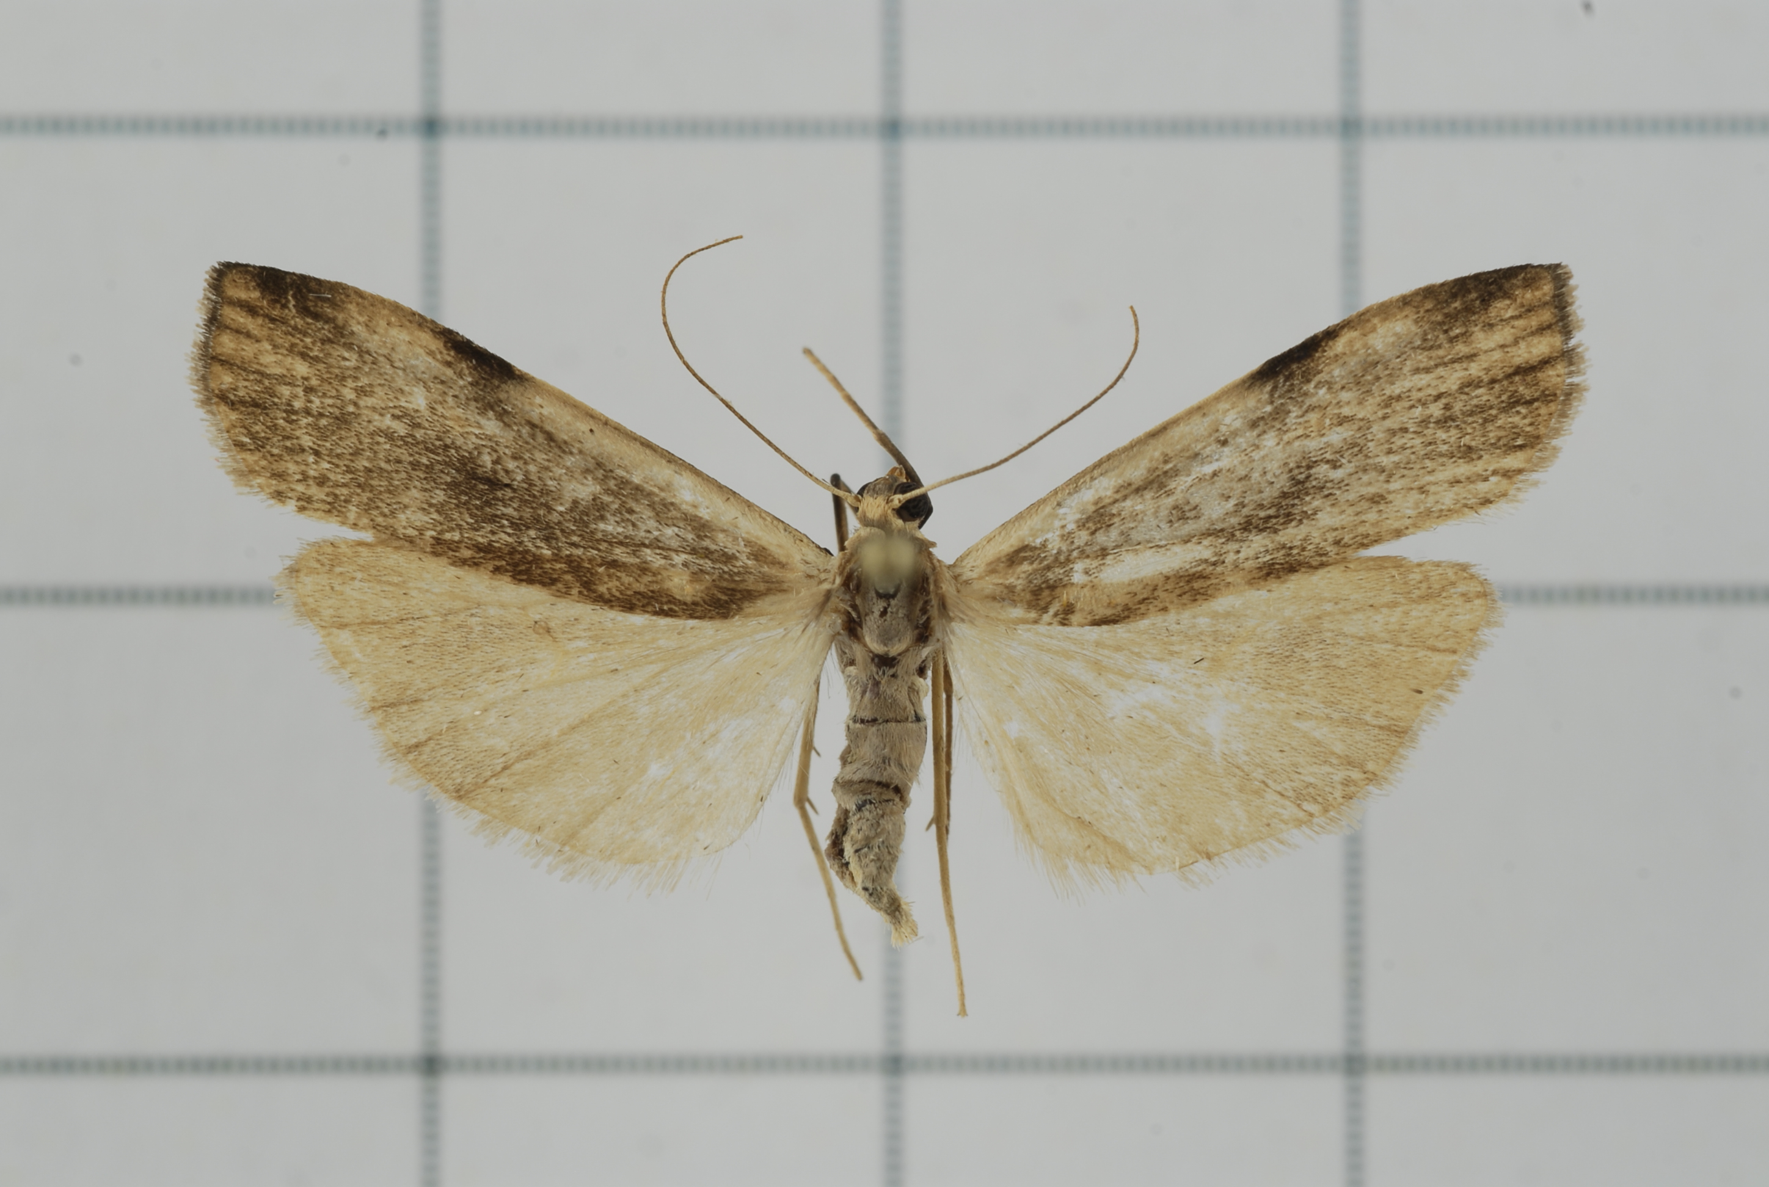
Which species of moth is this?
Chinasa costalis bicoloriceps
